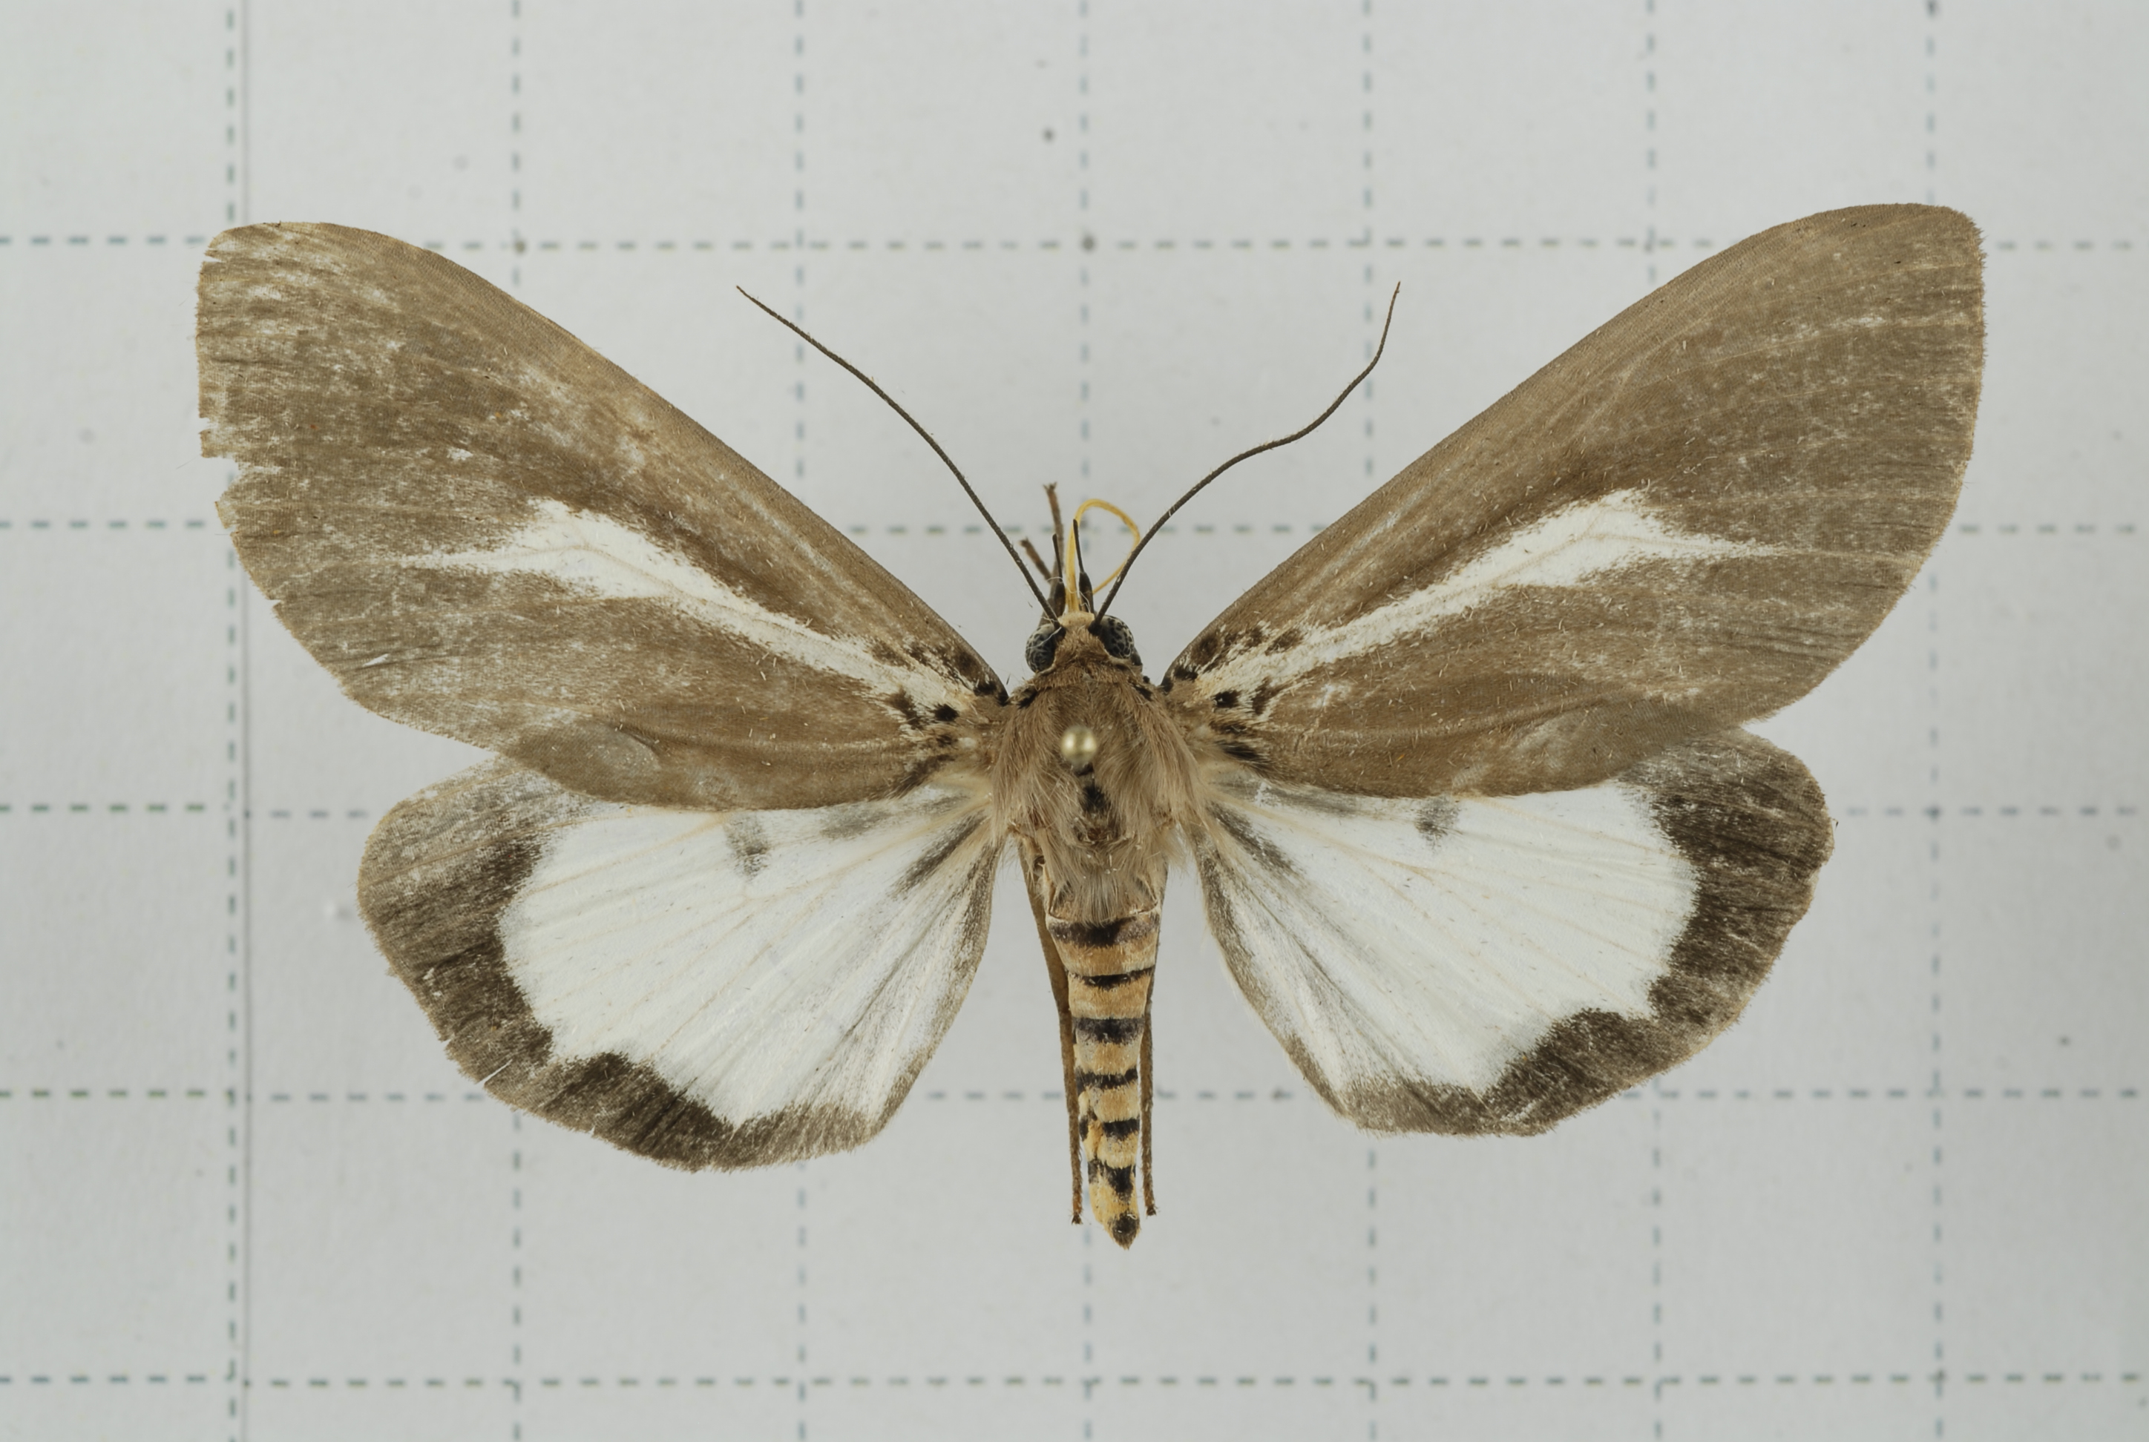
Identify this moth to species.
Asota heliconia zebrina
